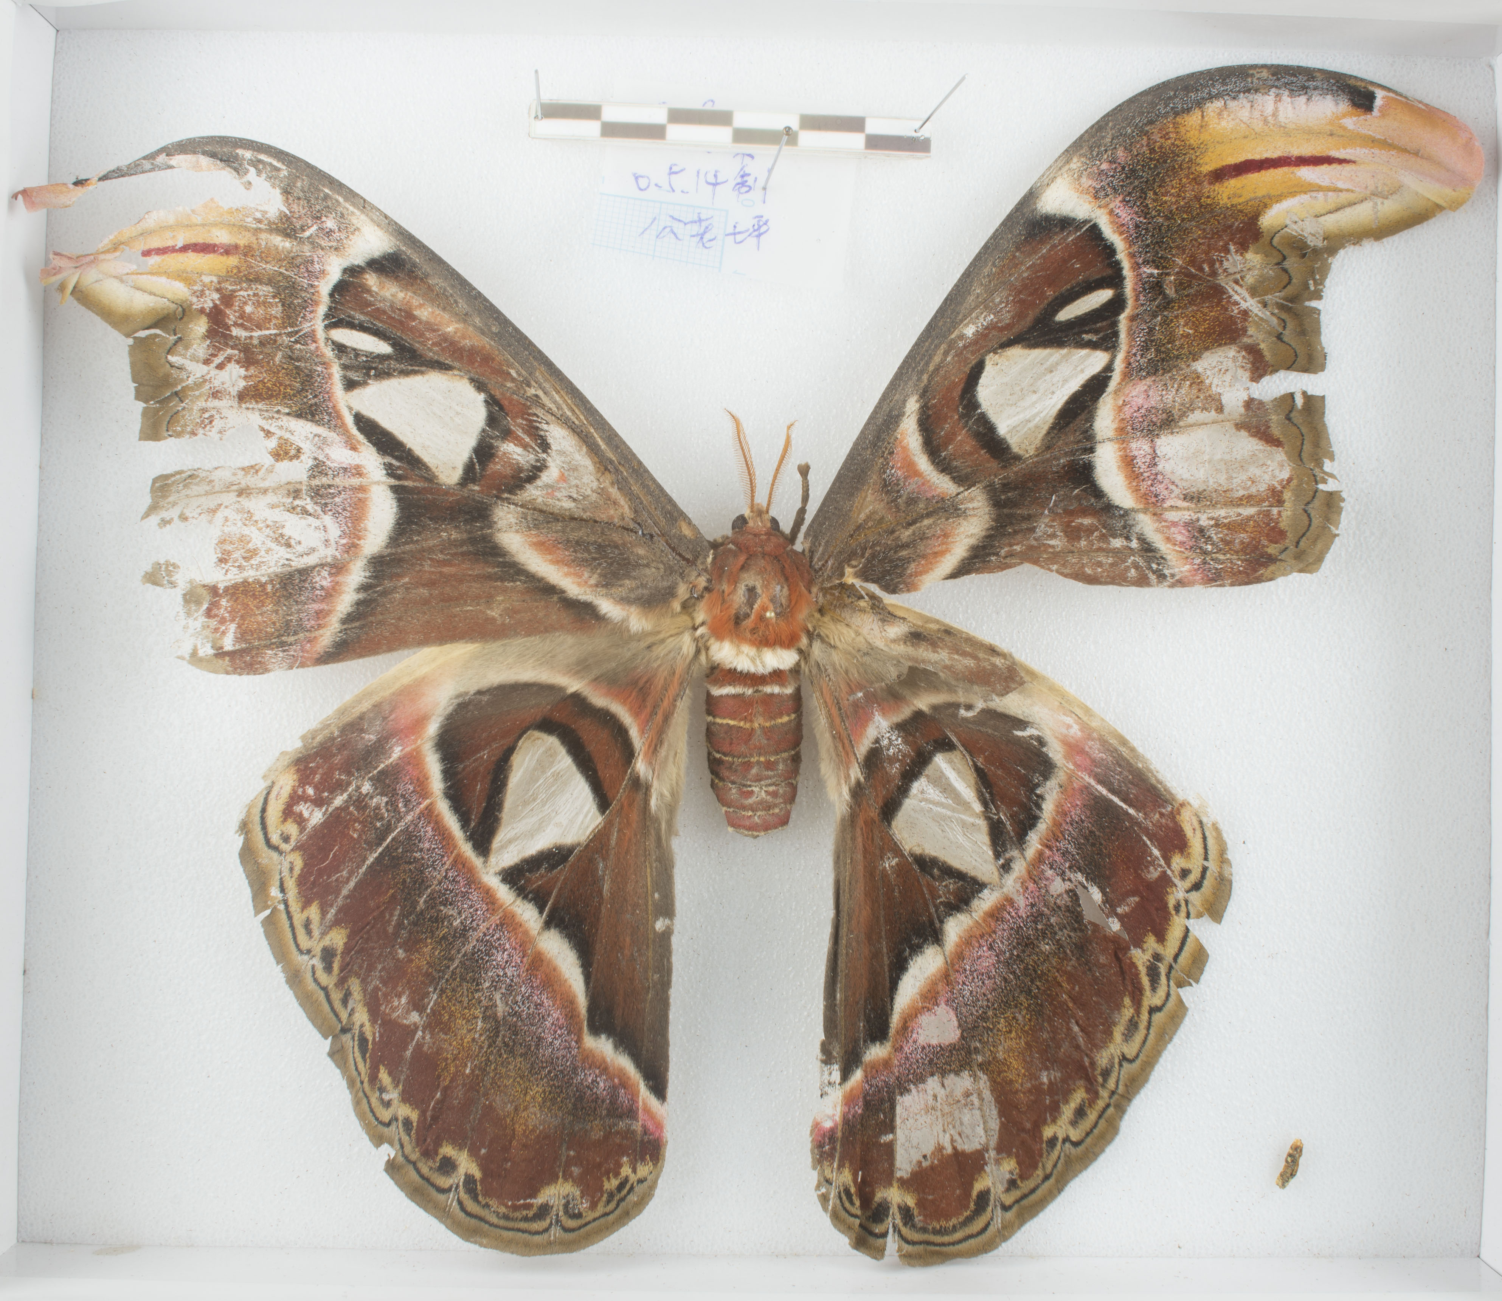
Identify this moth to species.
Attacus atlas atlas
